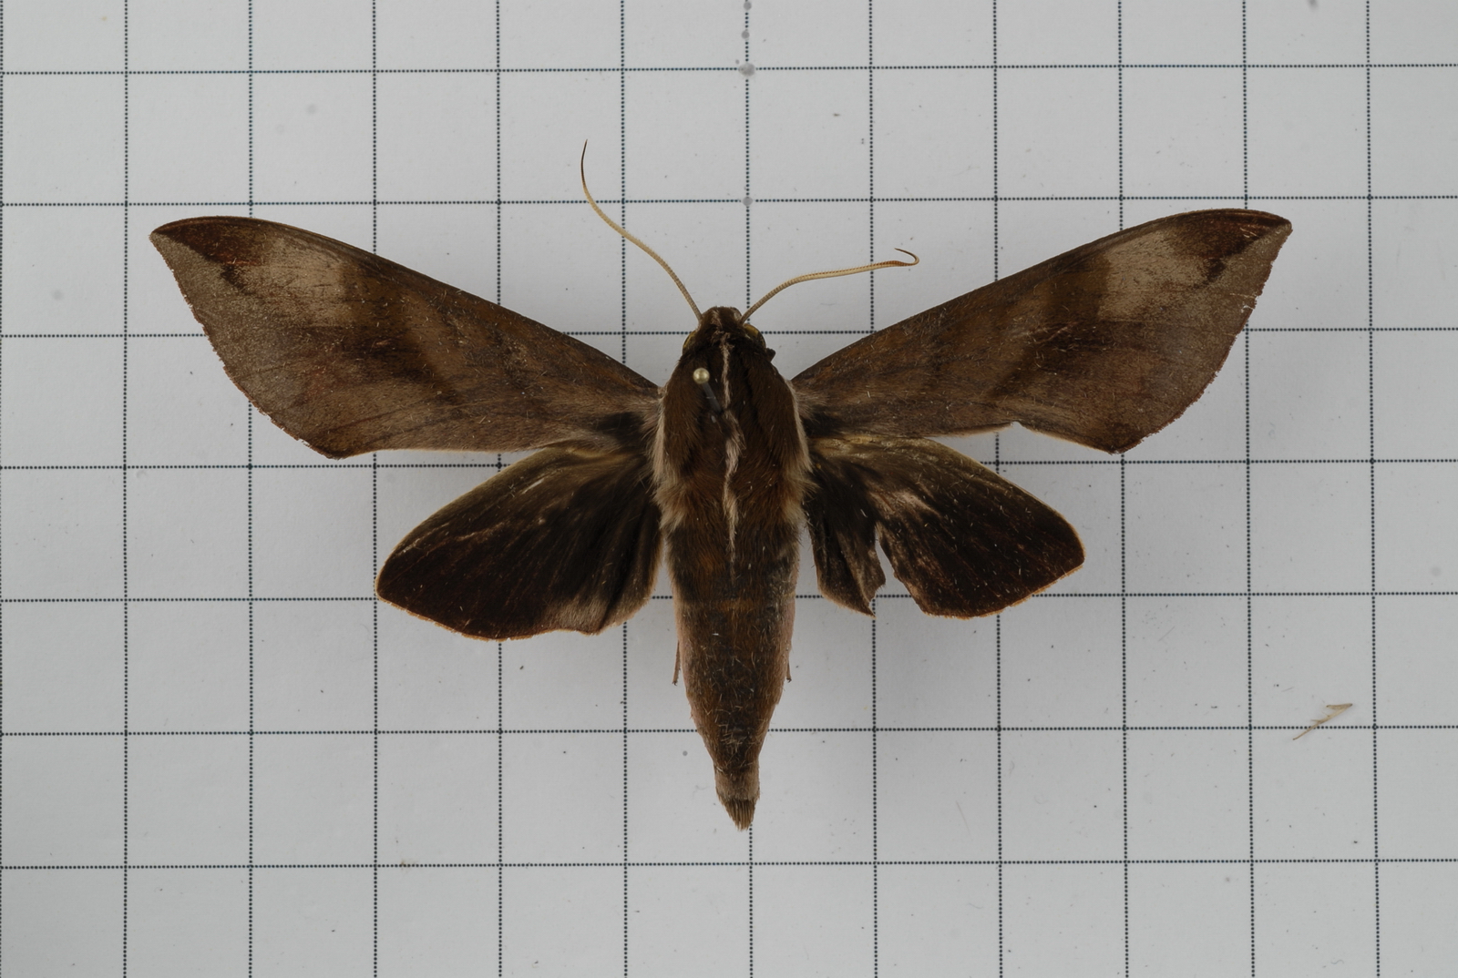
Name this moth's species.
Ampelophaga rubiginosa myosotis
